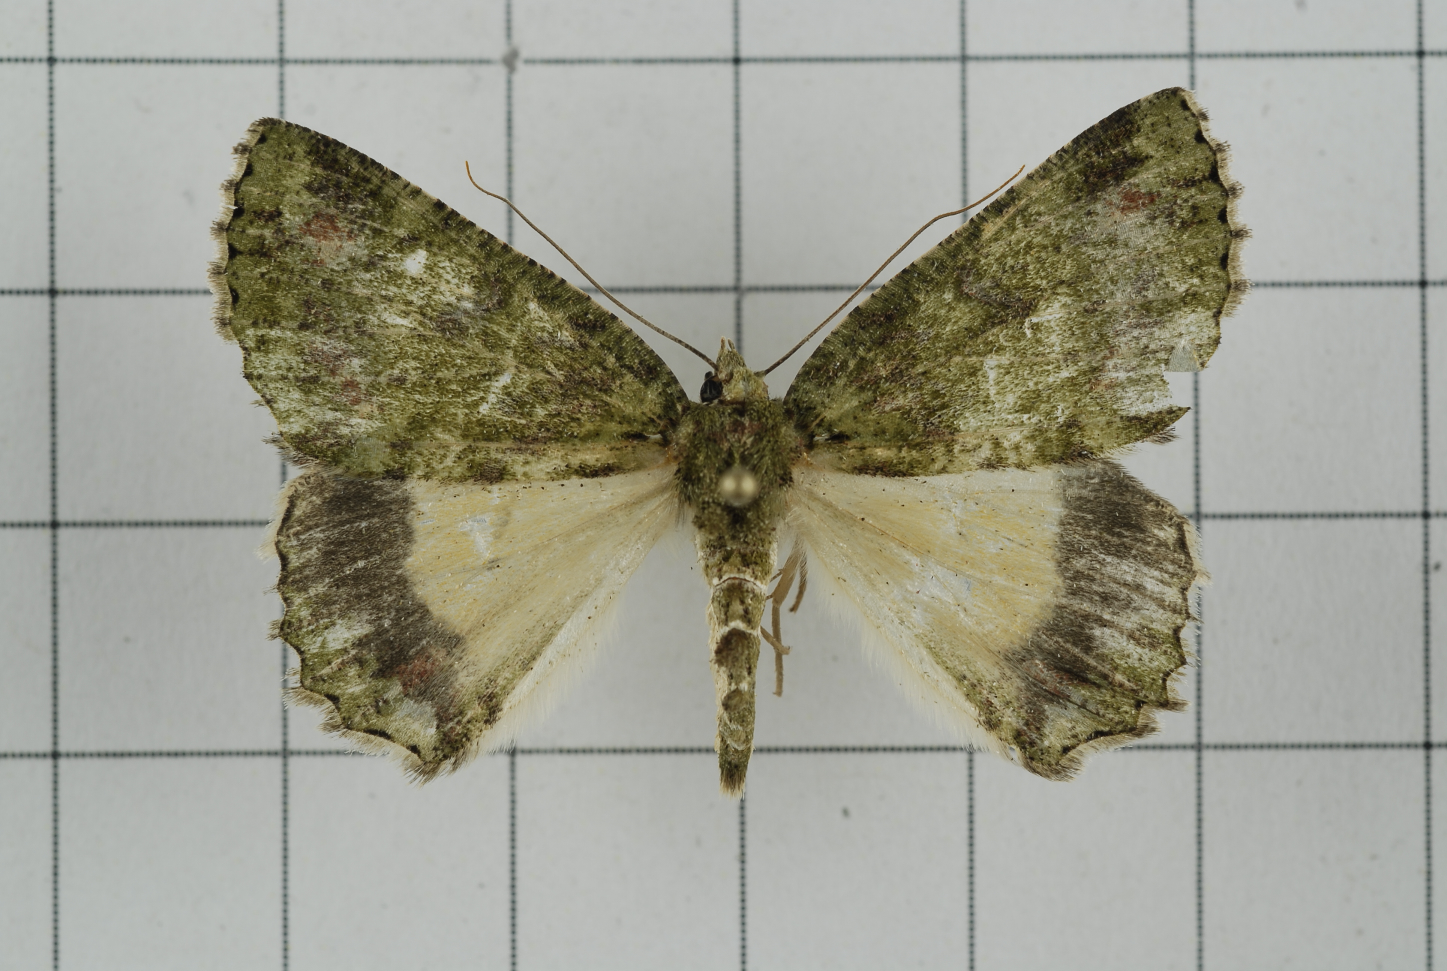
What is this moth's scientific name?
Dindica taiwana
